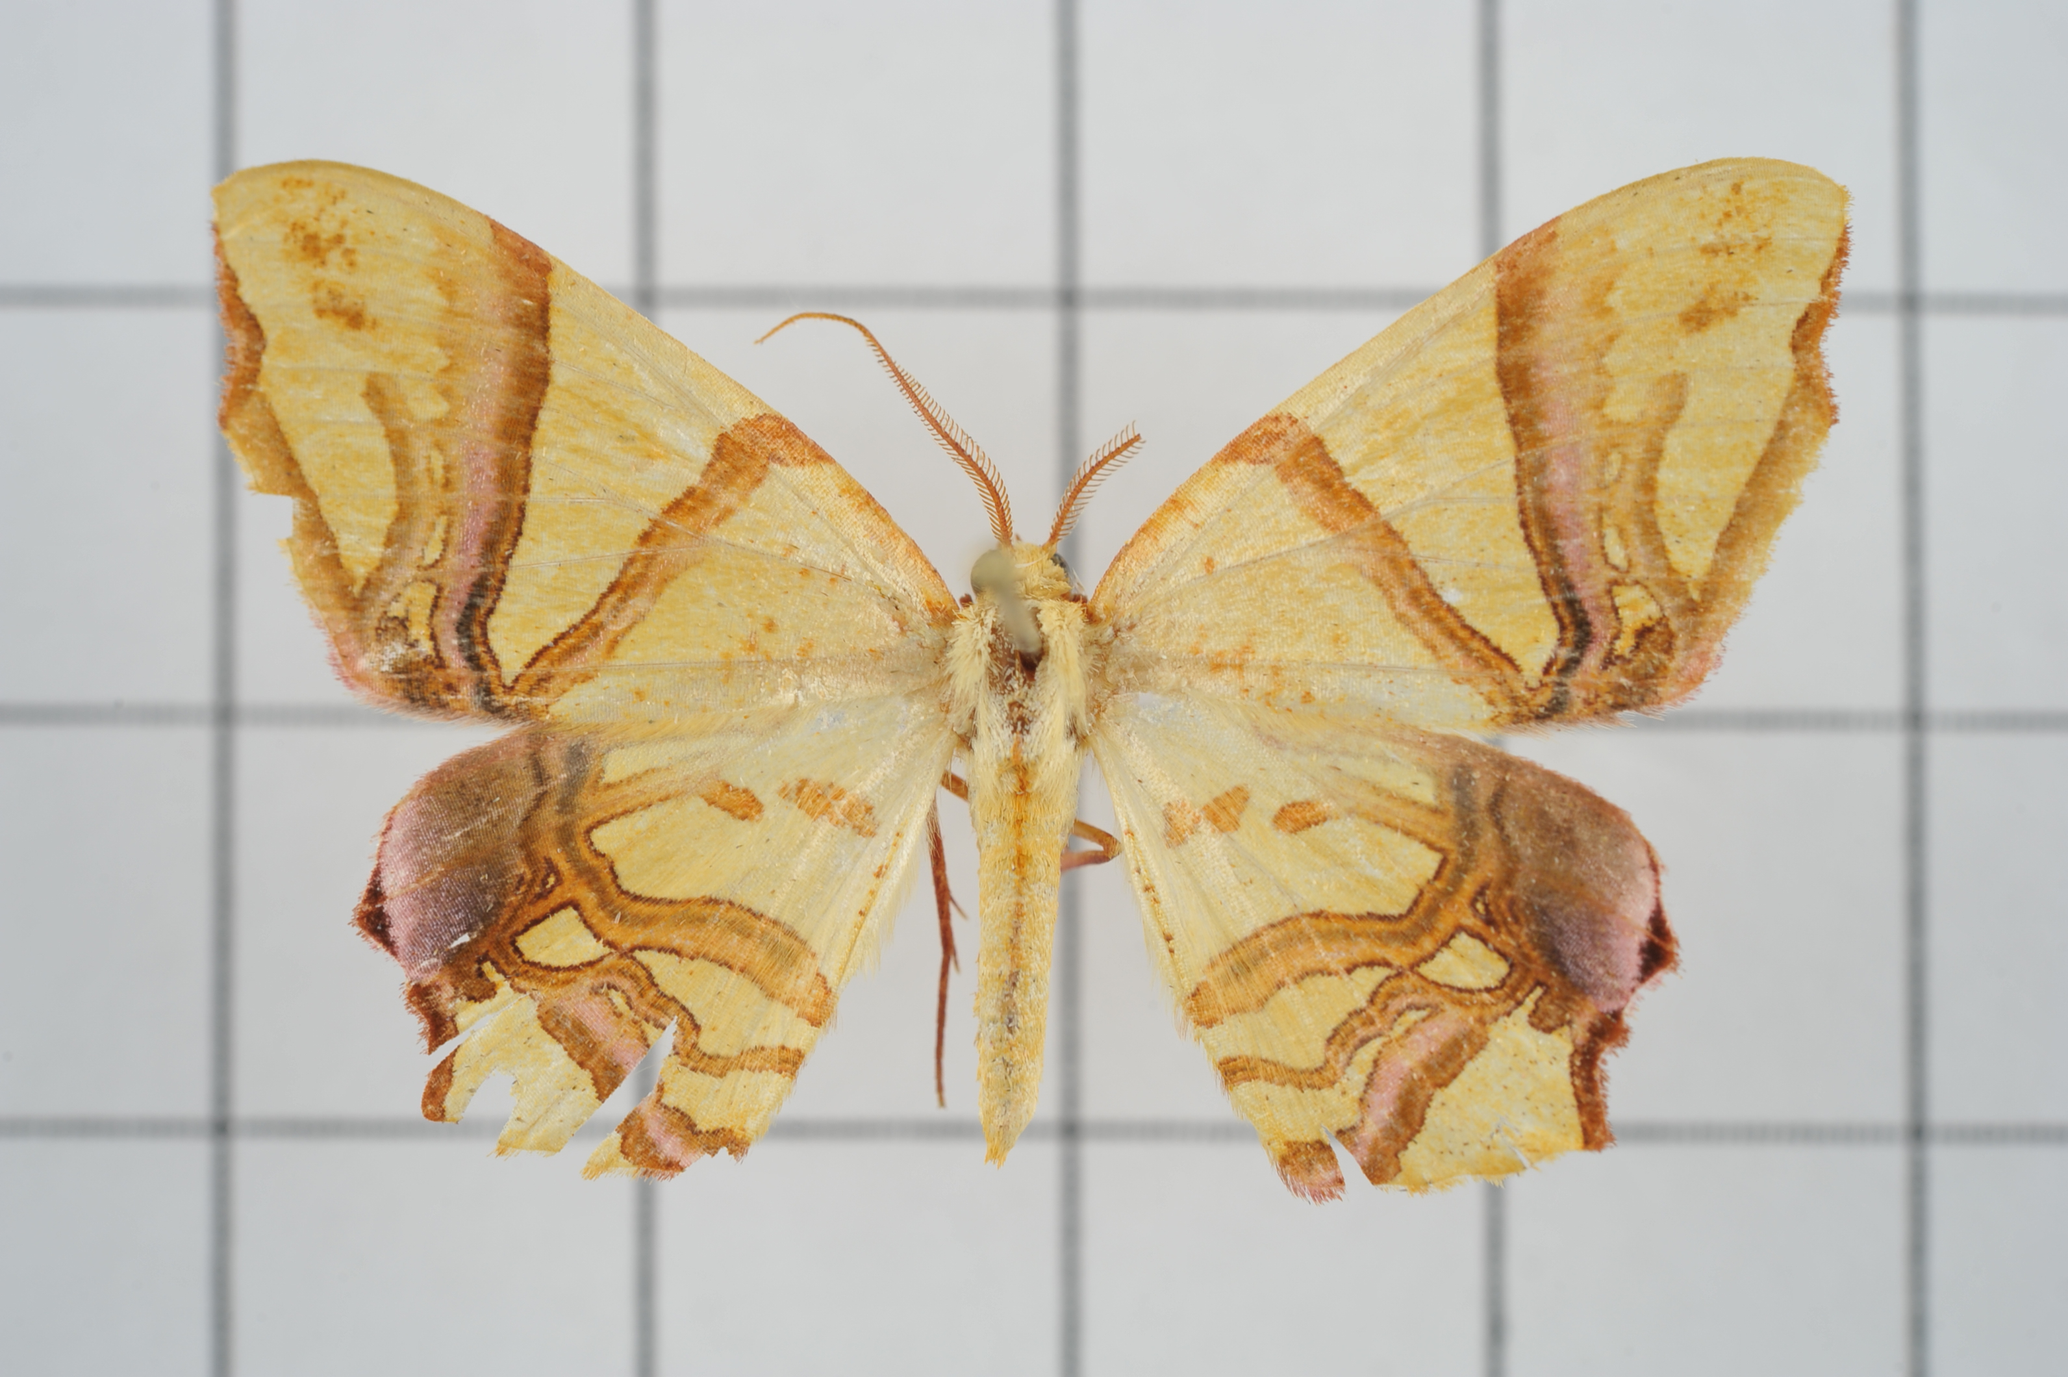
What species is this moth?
Trotocraspeda divaricata
